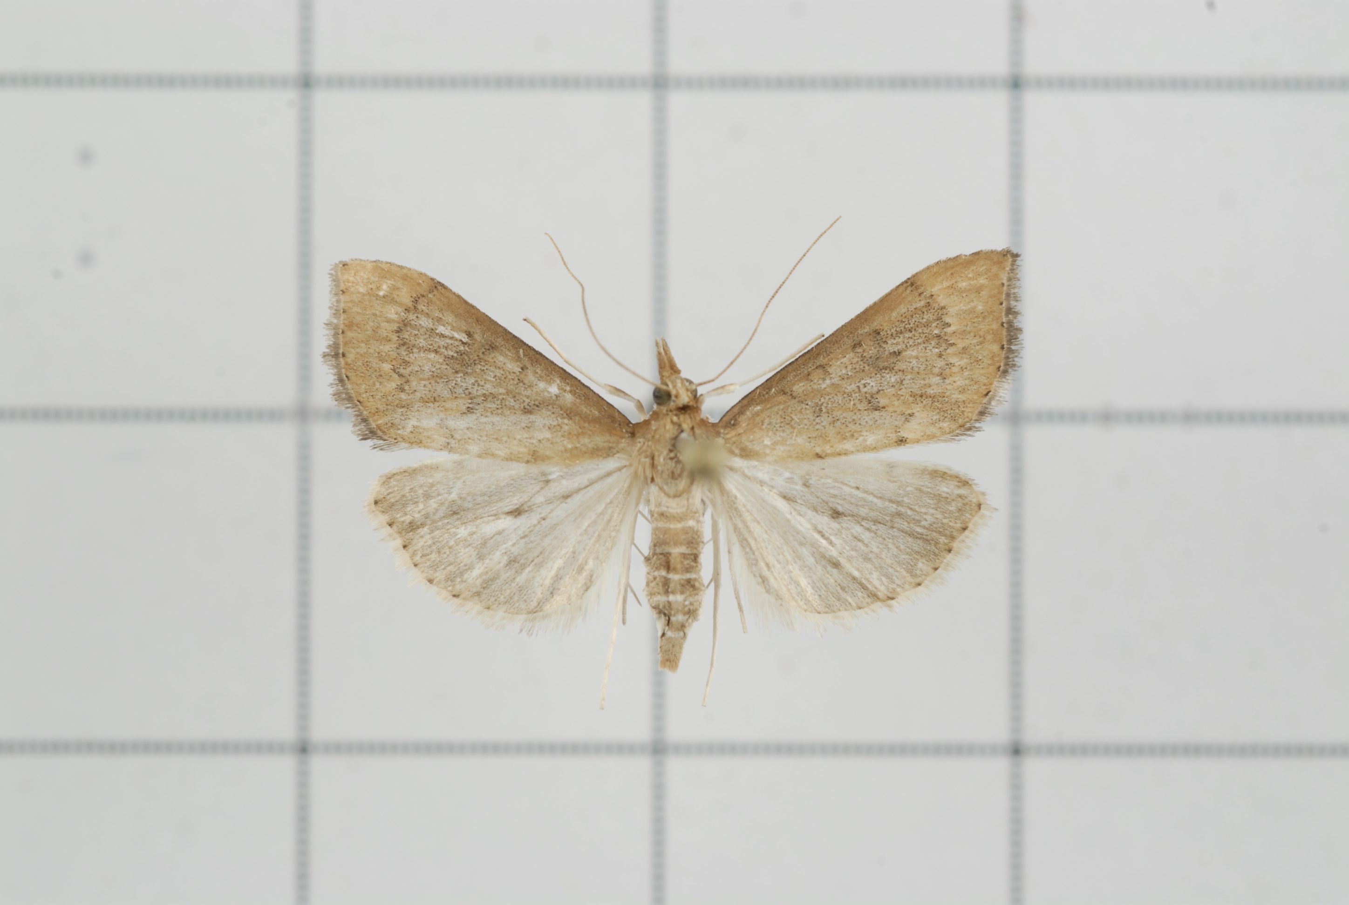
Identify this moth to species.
Udea suisharyonensis
